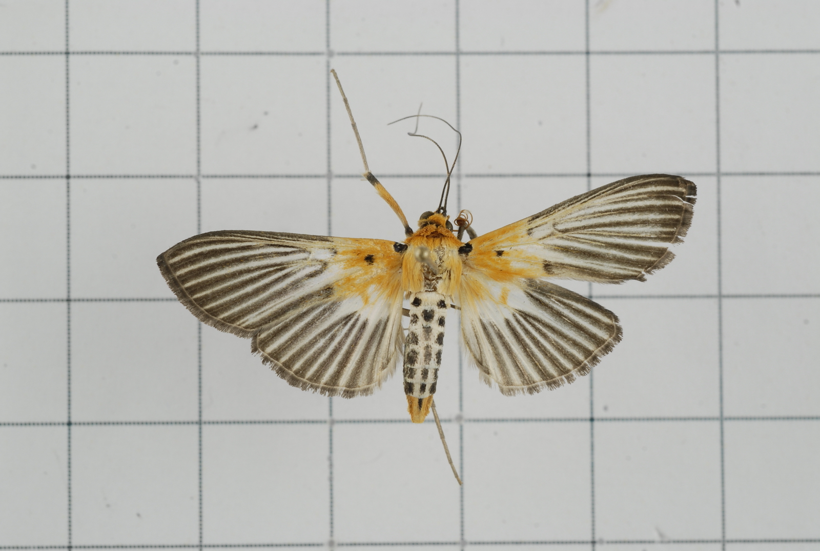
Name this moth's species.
Nevrina procopia
